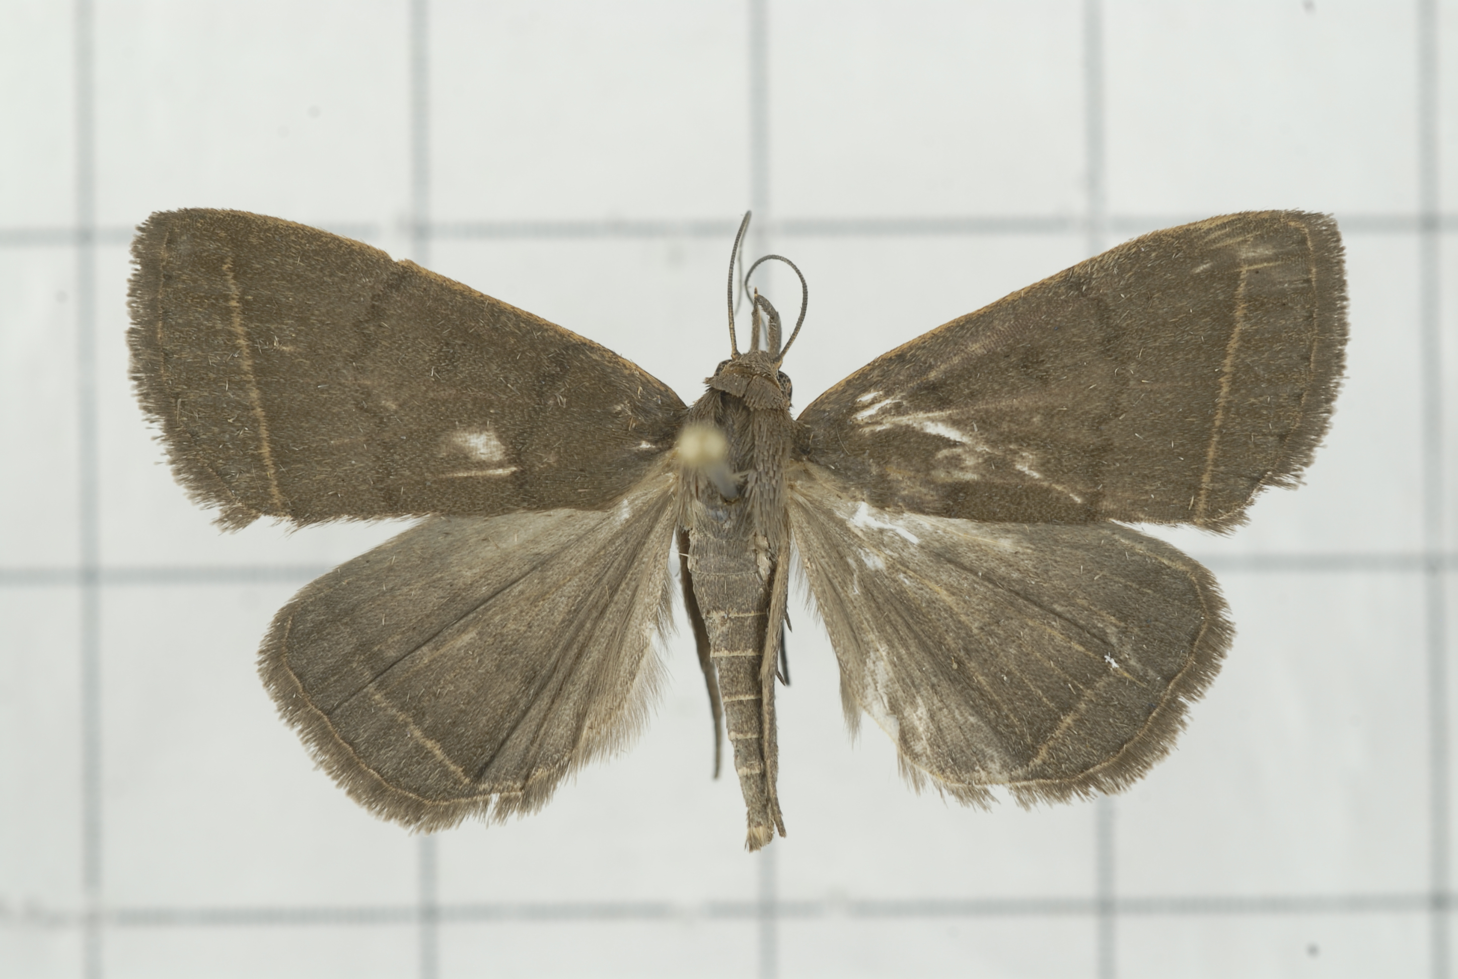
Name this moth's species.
Simplicia niphona
